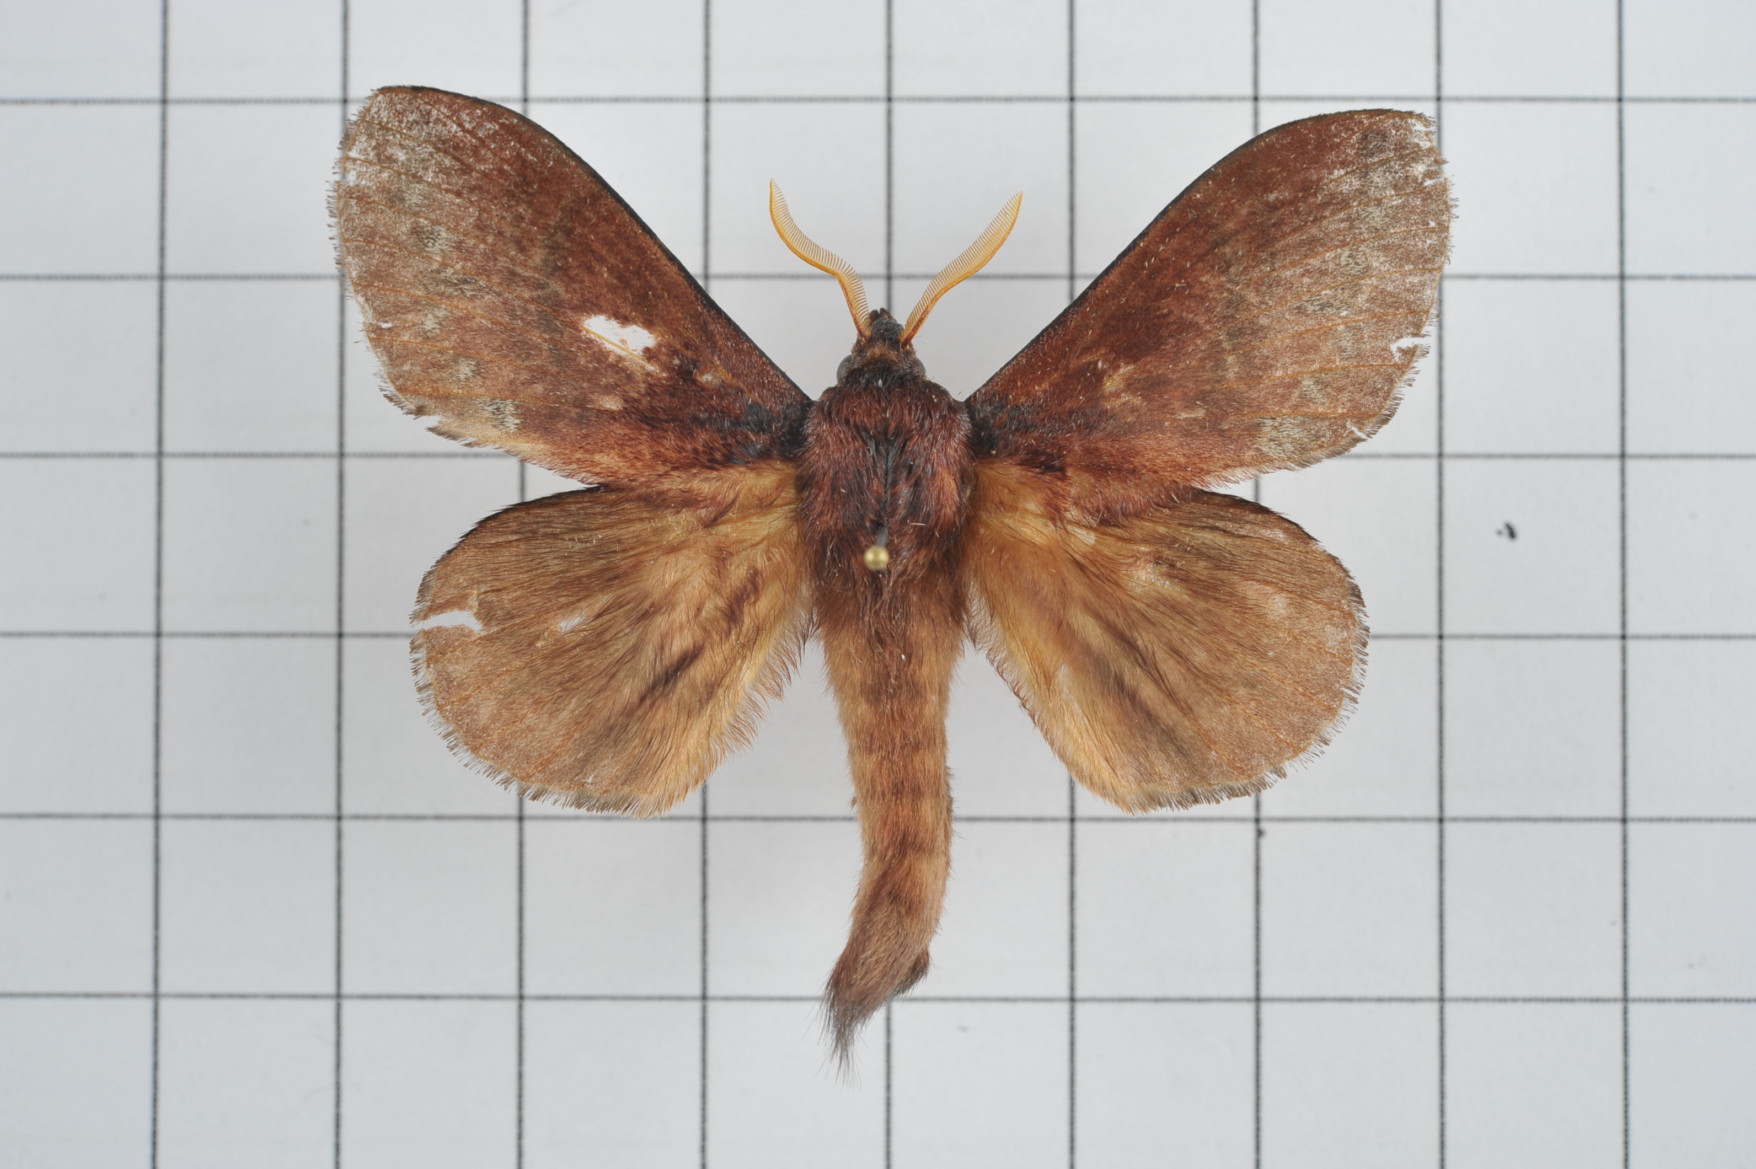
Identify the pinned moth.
Kunugia brunnea
